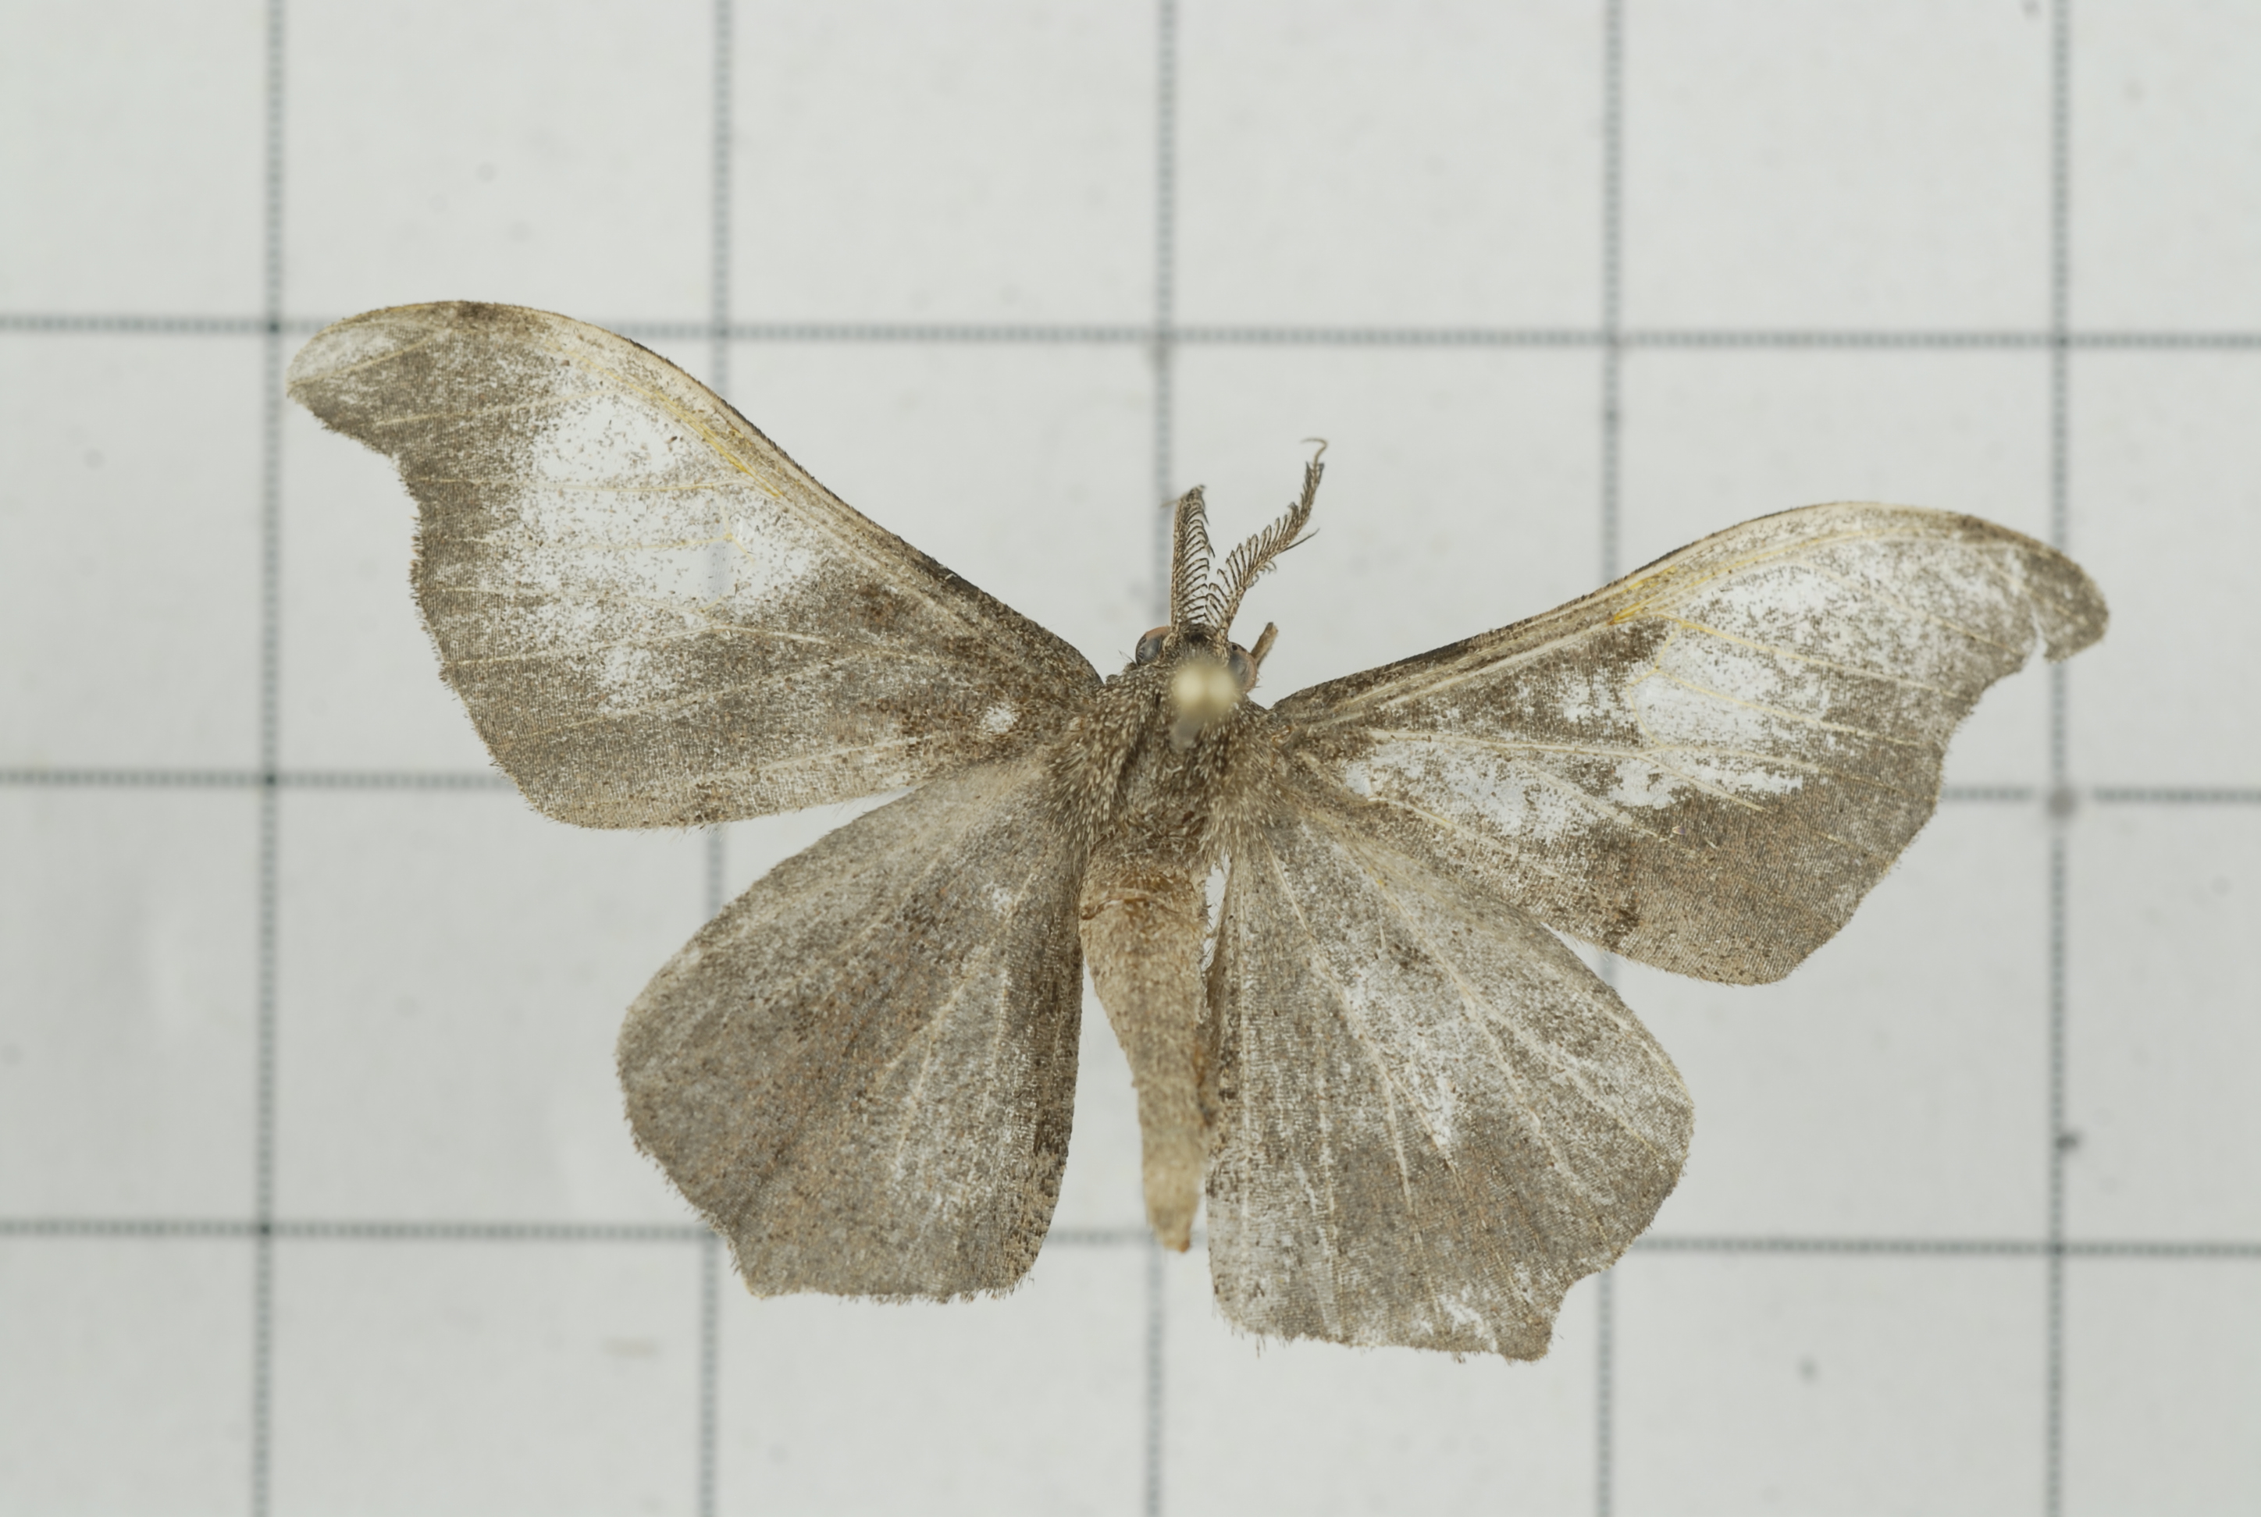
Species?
Hyposidra talaca talaca
